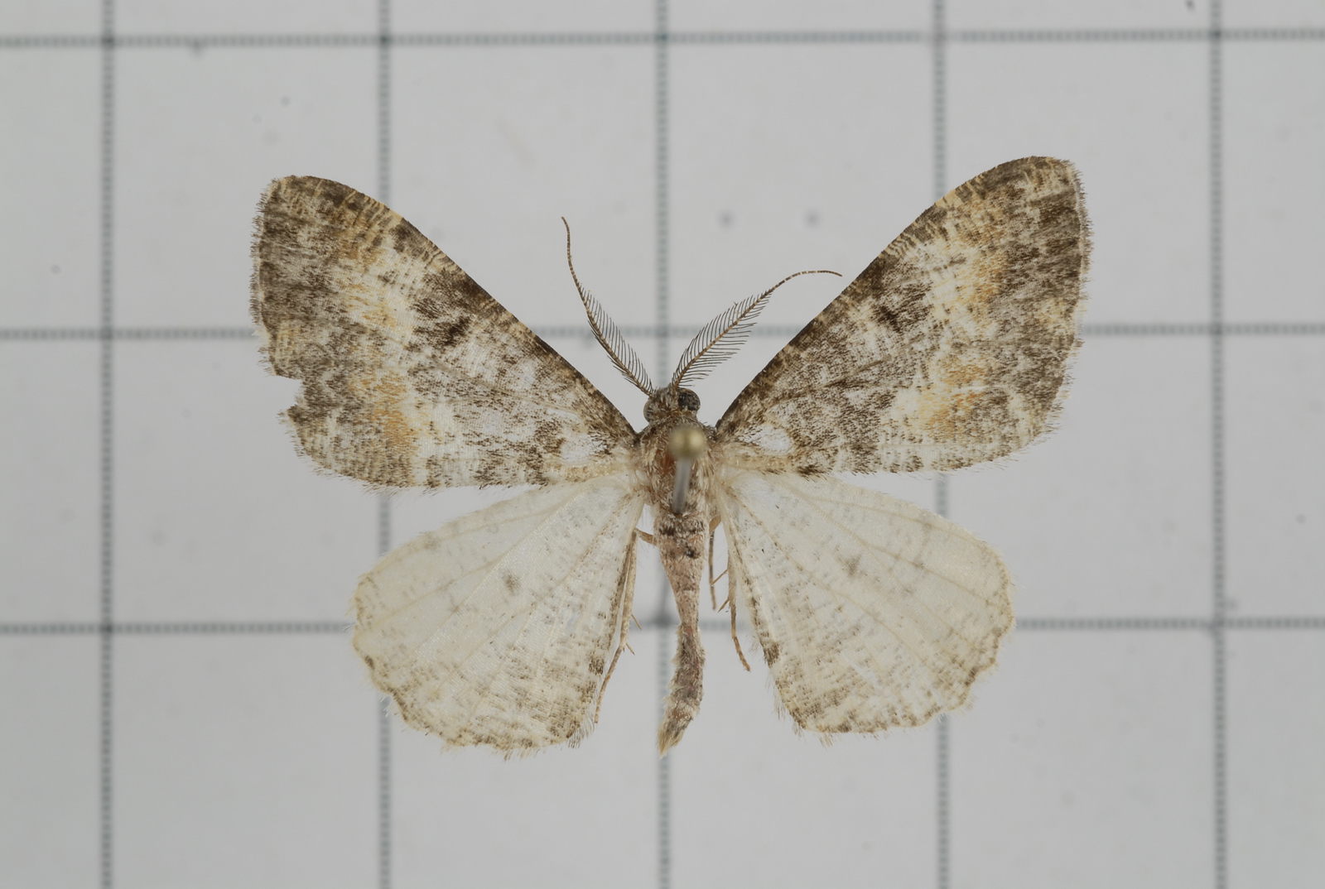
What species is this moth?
Alcis scortea
